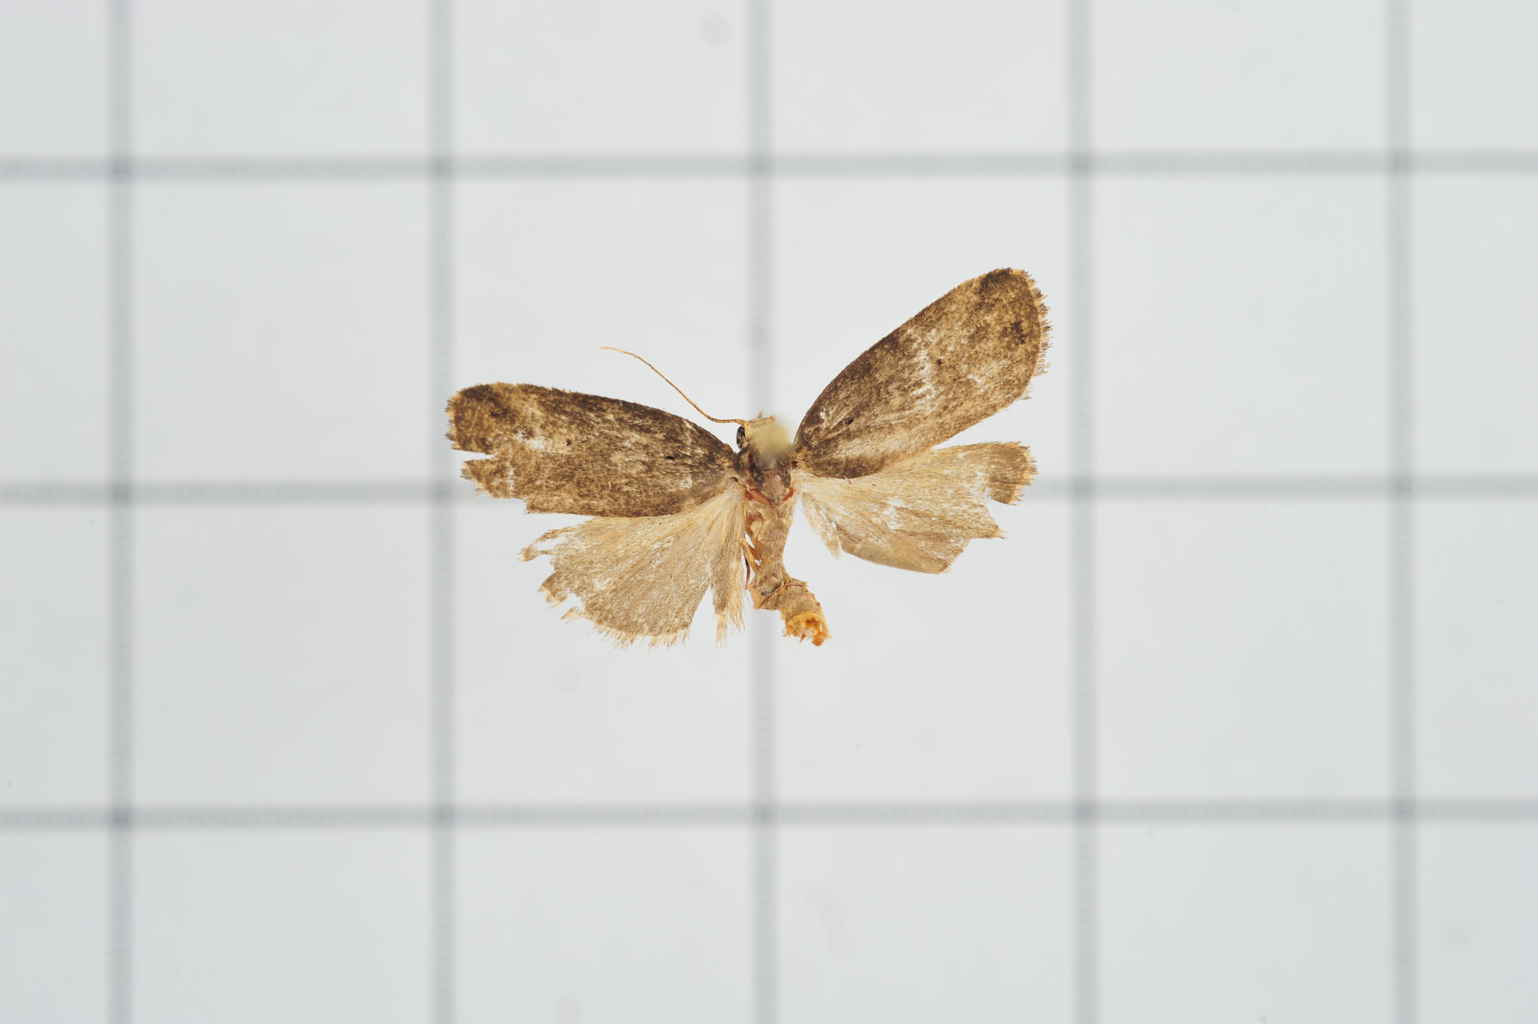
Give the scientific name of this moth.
Eugoa brunnea
